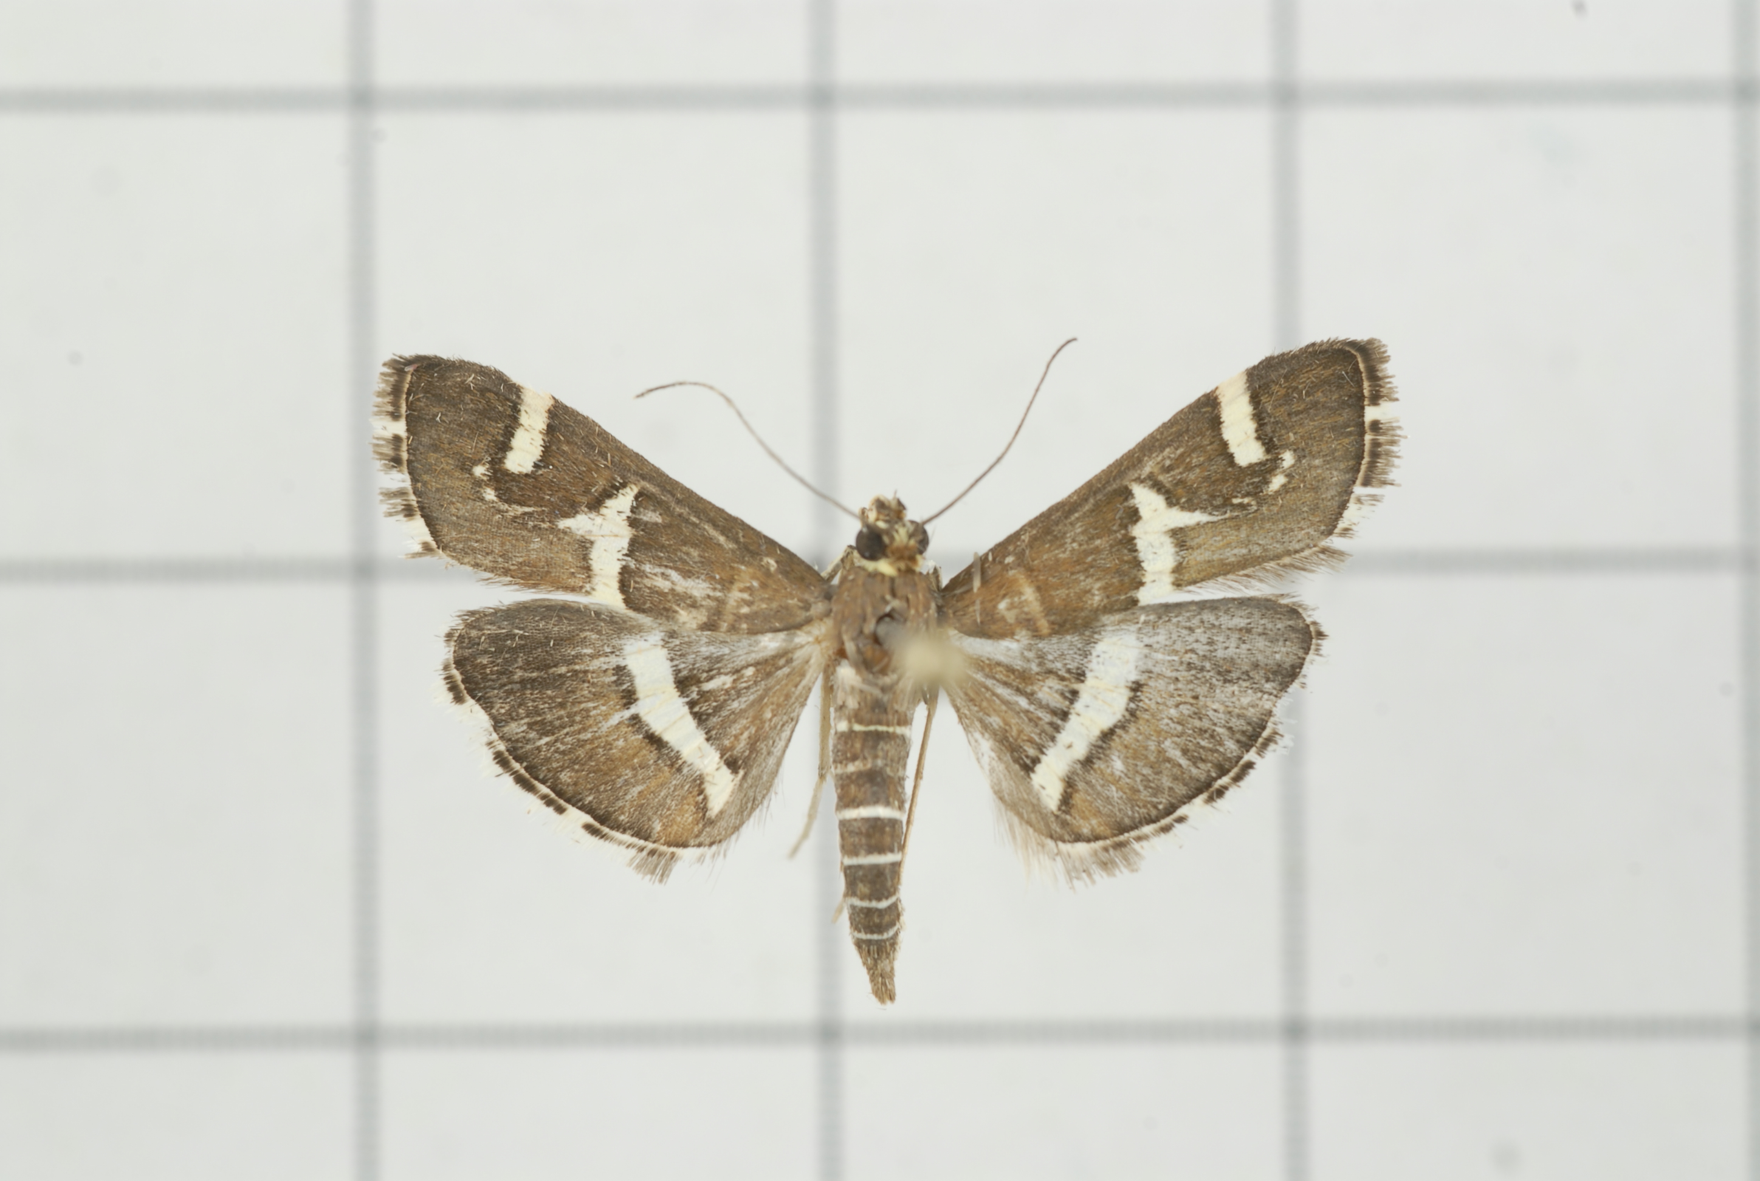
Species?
Spoladea recurvalis
